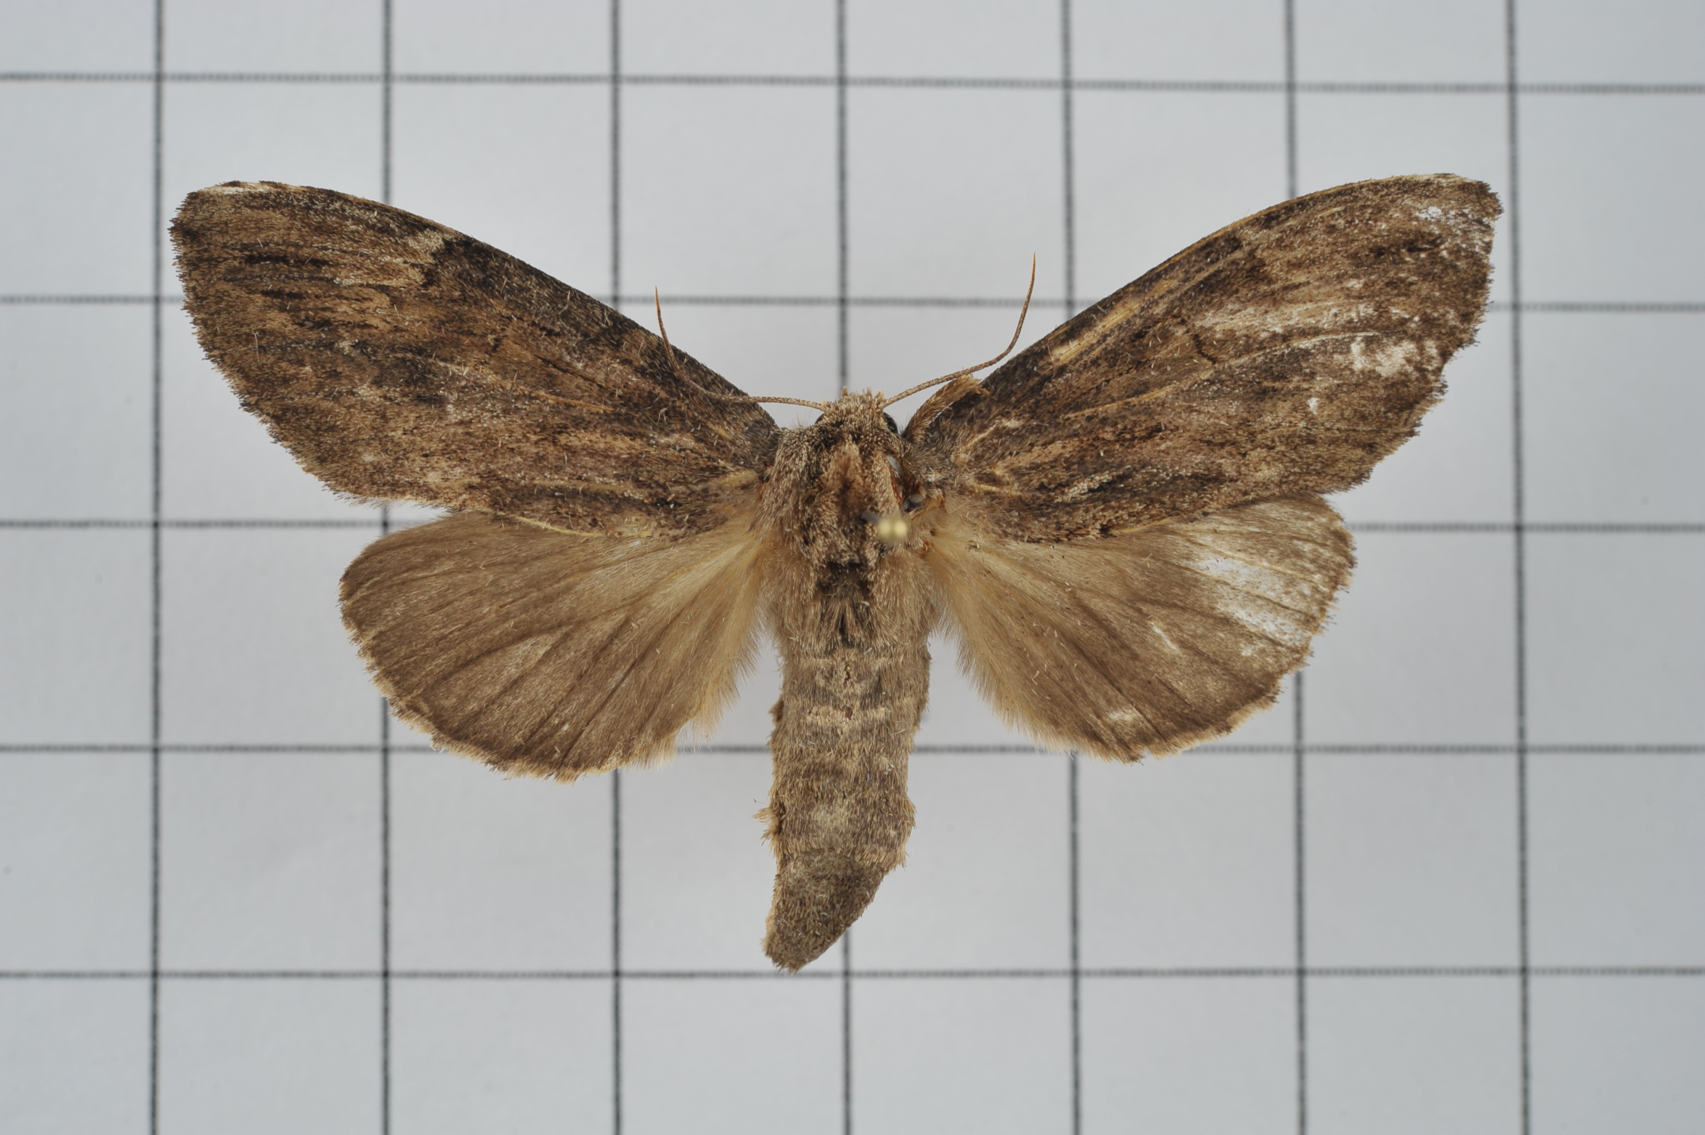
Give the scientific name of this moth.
Allodontoides tenebrosa
